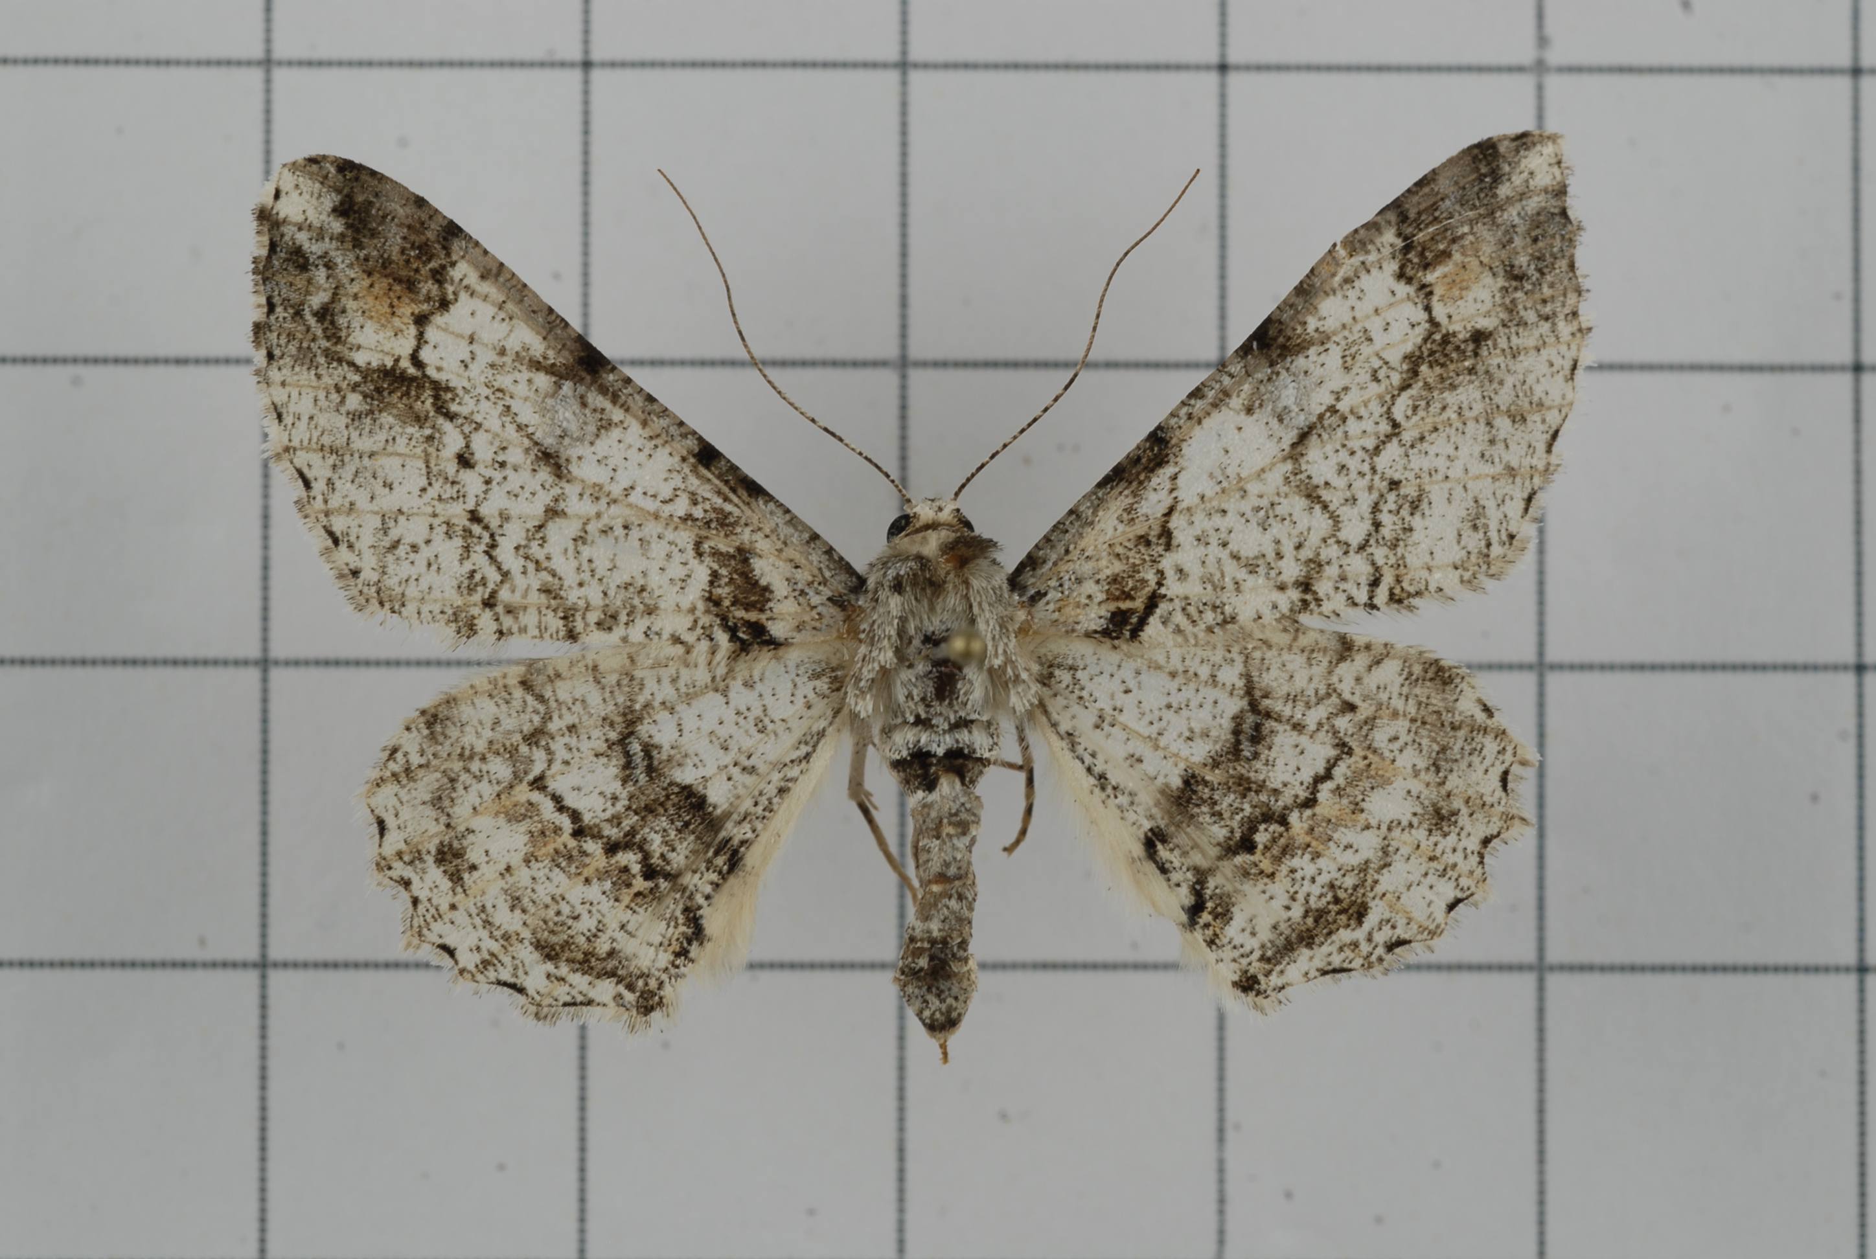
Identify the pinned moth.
Cleora fraterna
